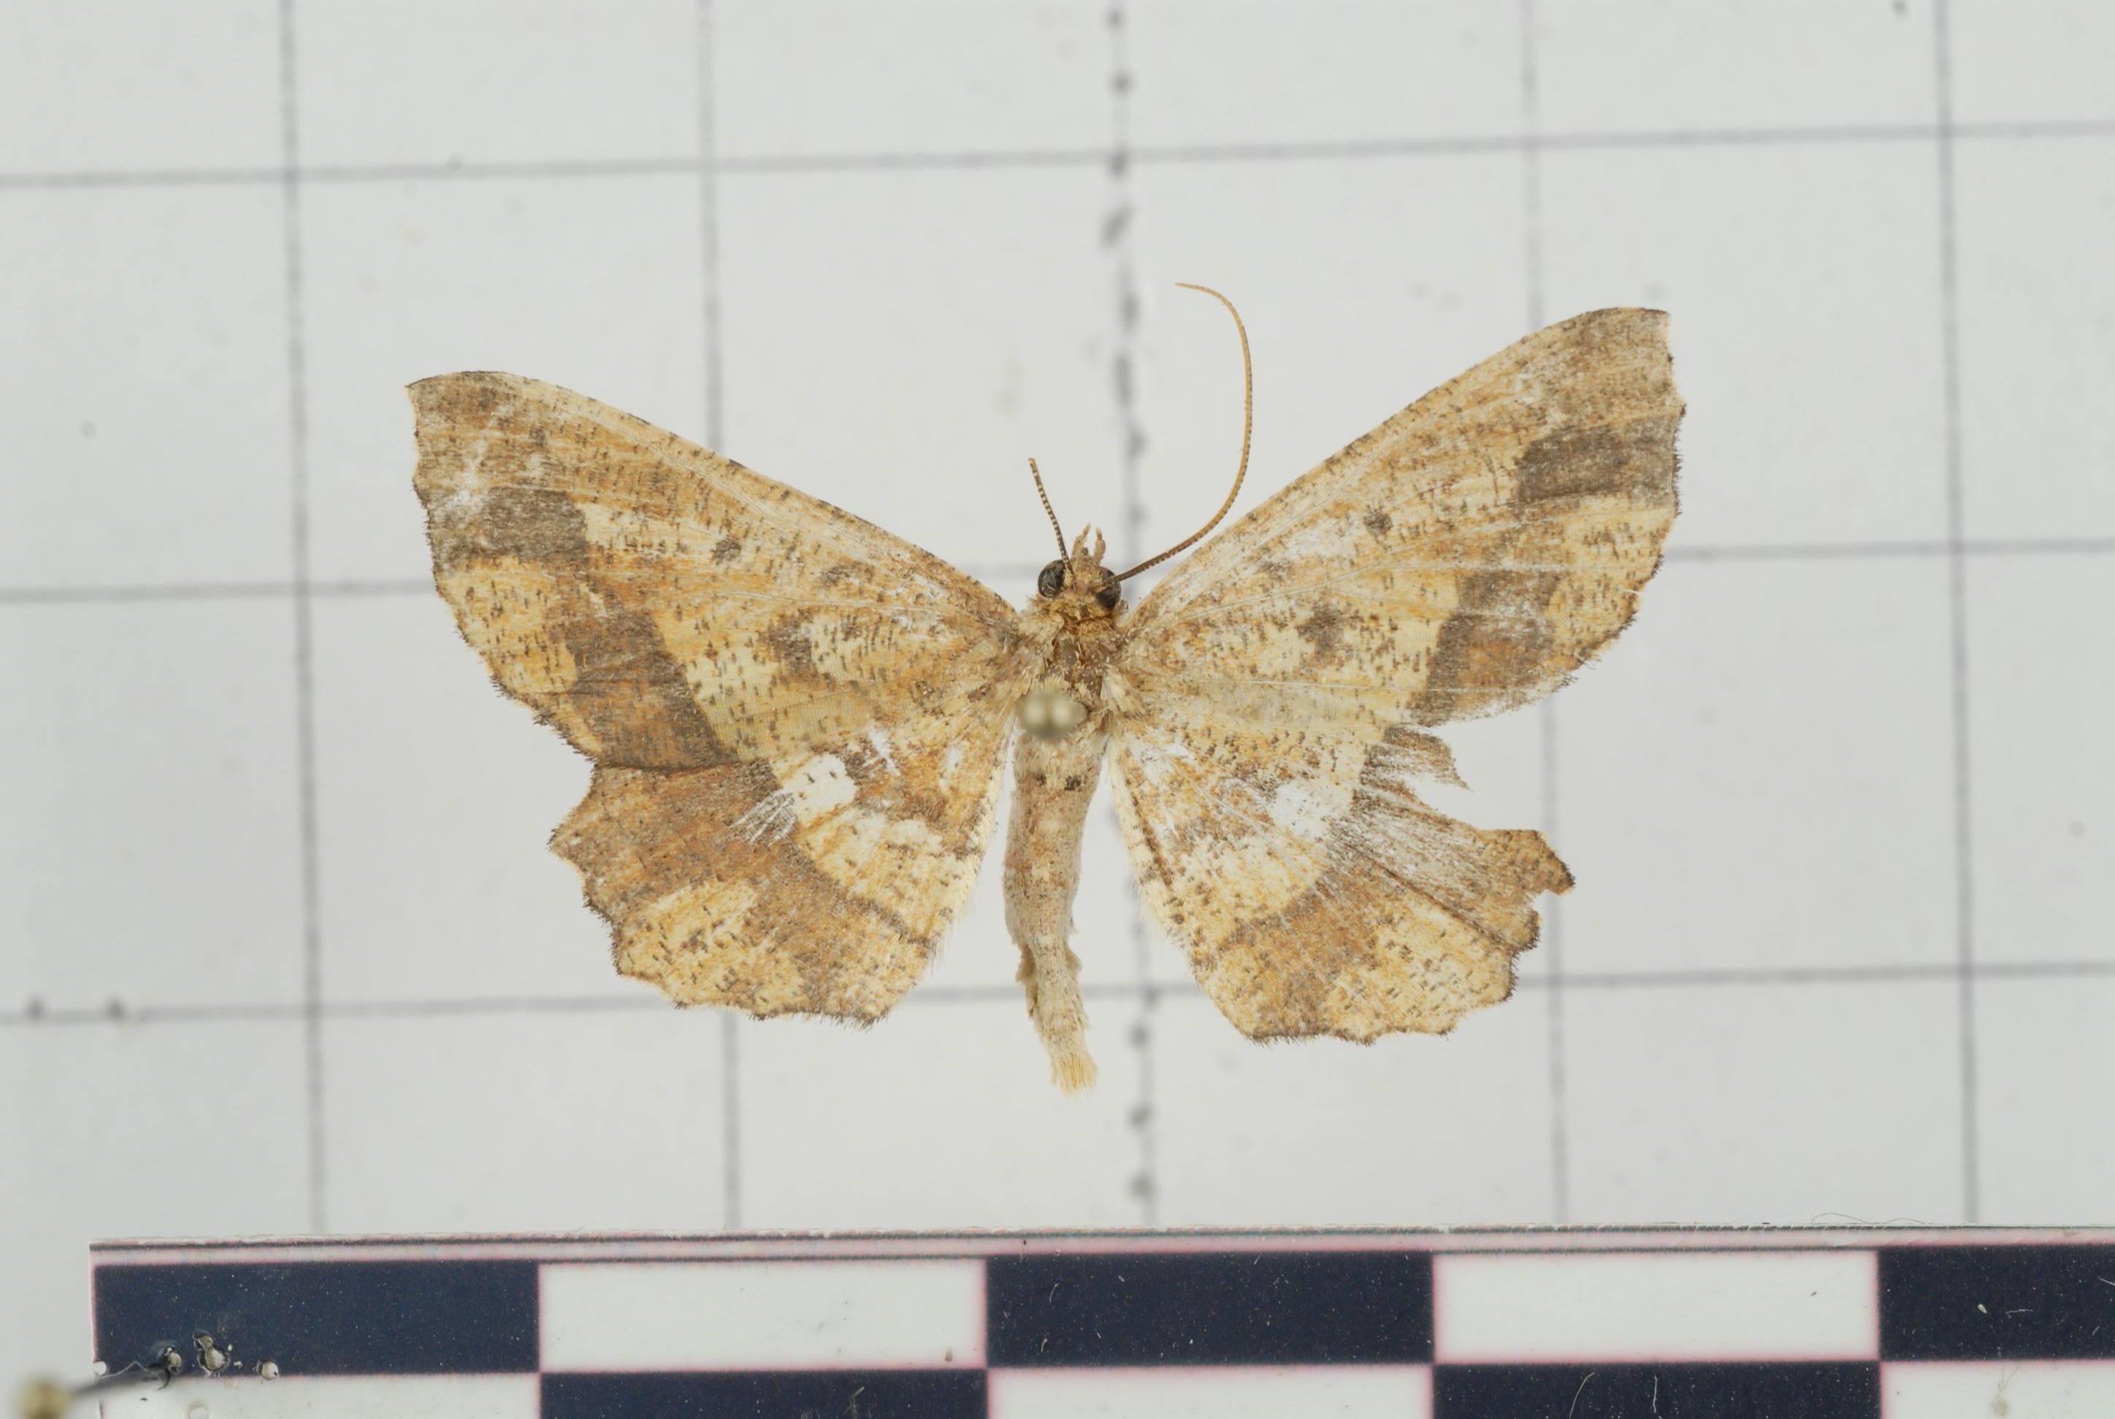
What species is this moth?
Entomopteryx combusta combusta
